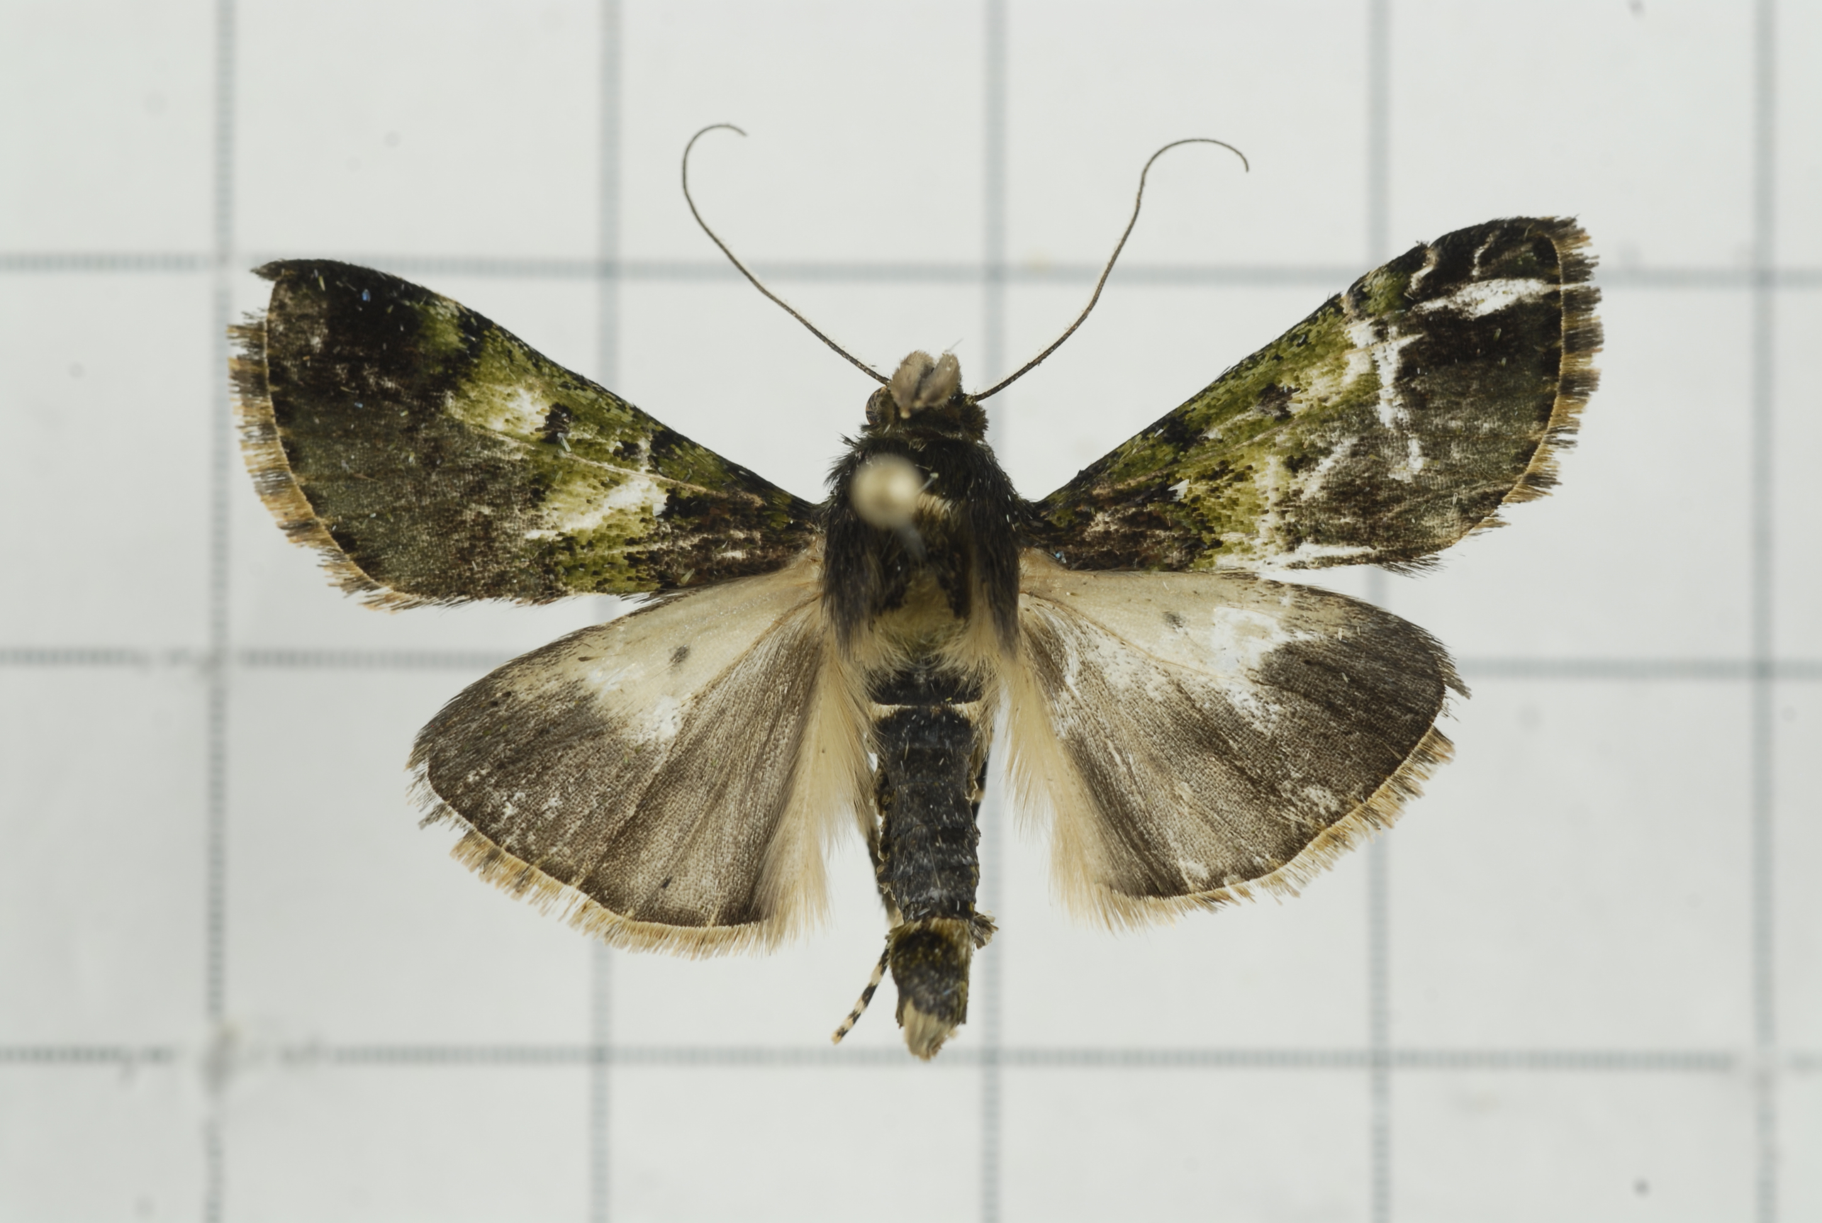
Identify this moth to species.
Teliphasa nubilosa
